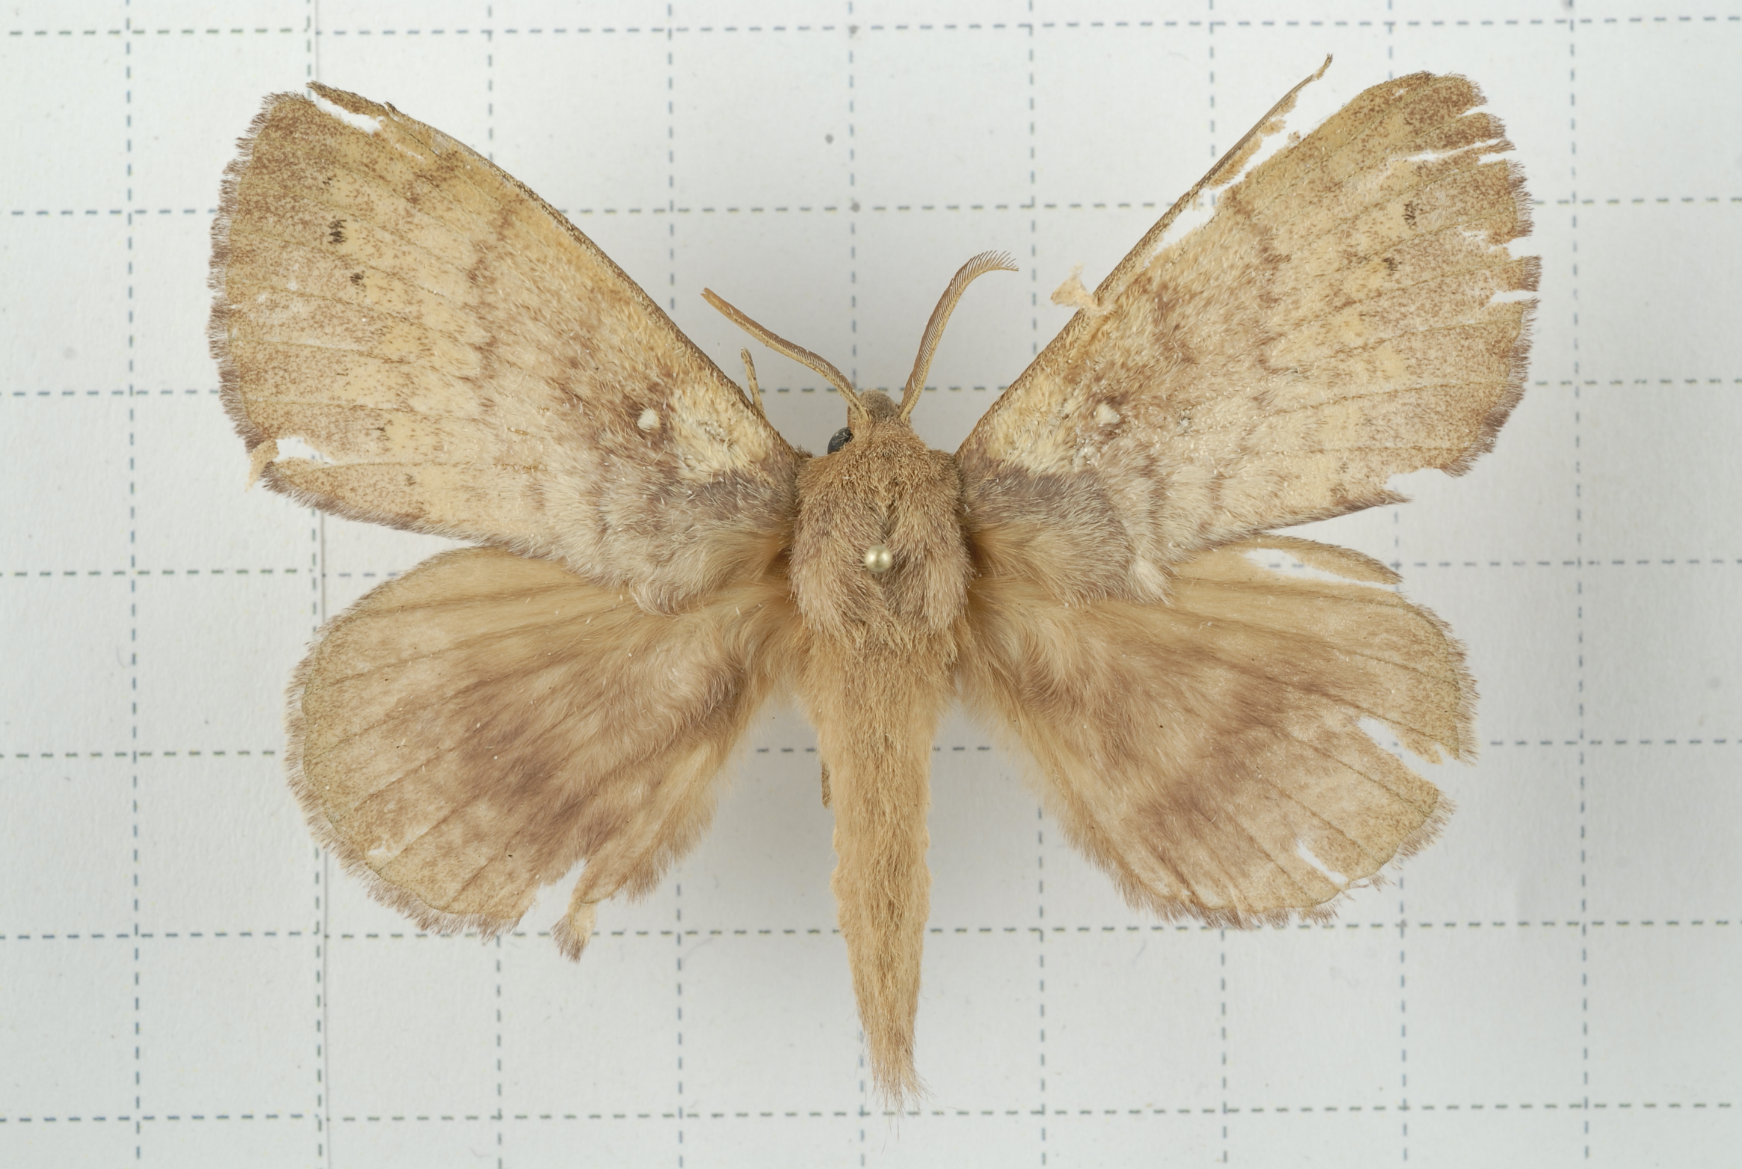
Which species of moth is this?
Kunugia undans metanastroides
